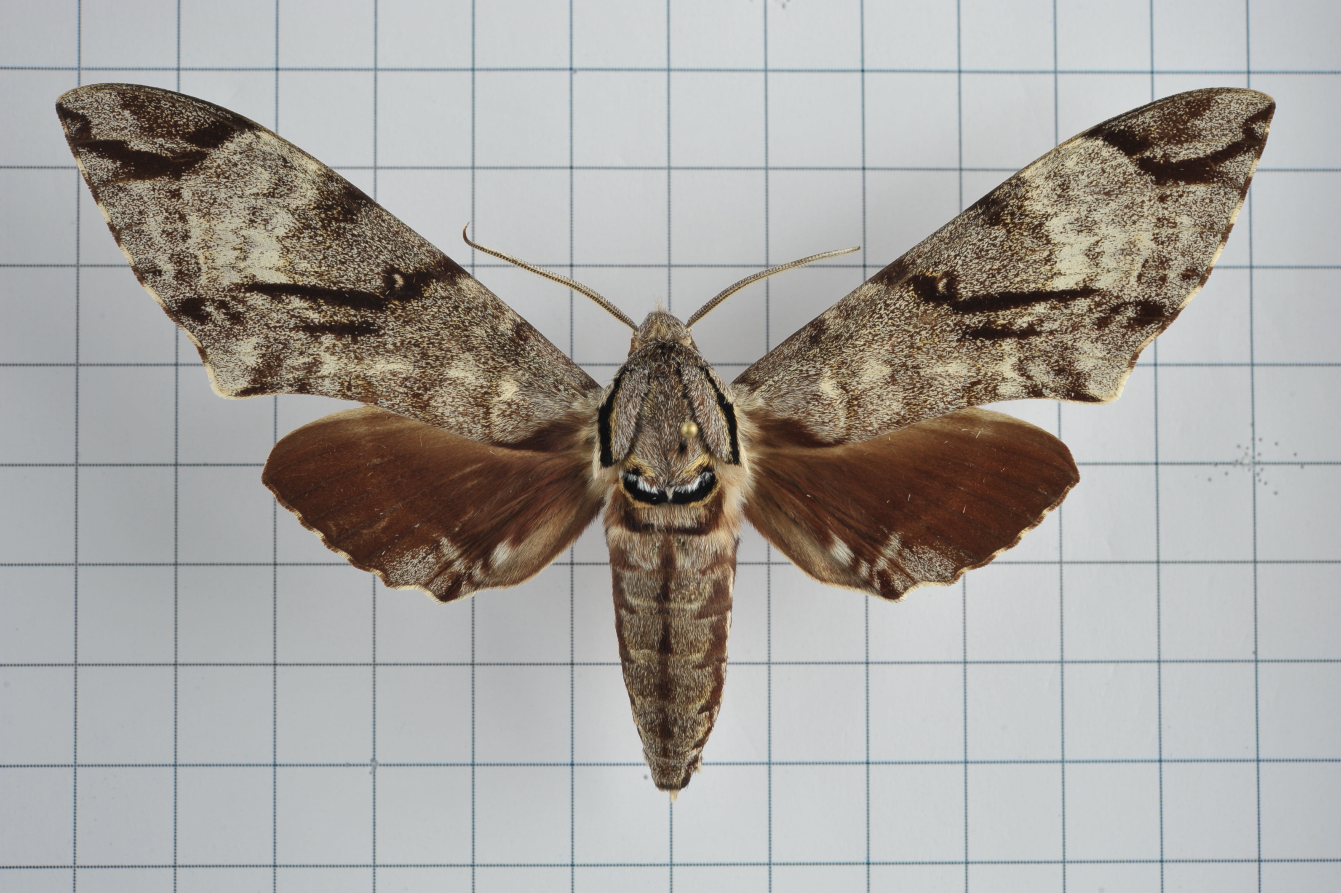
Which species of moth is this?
Notonagemia analis analis
